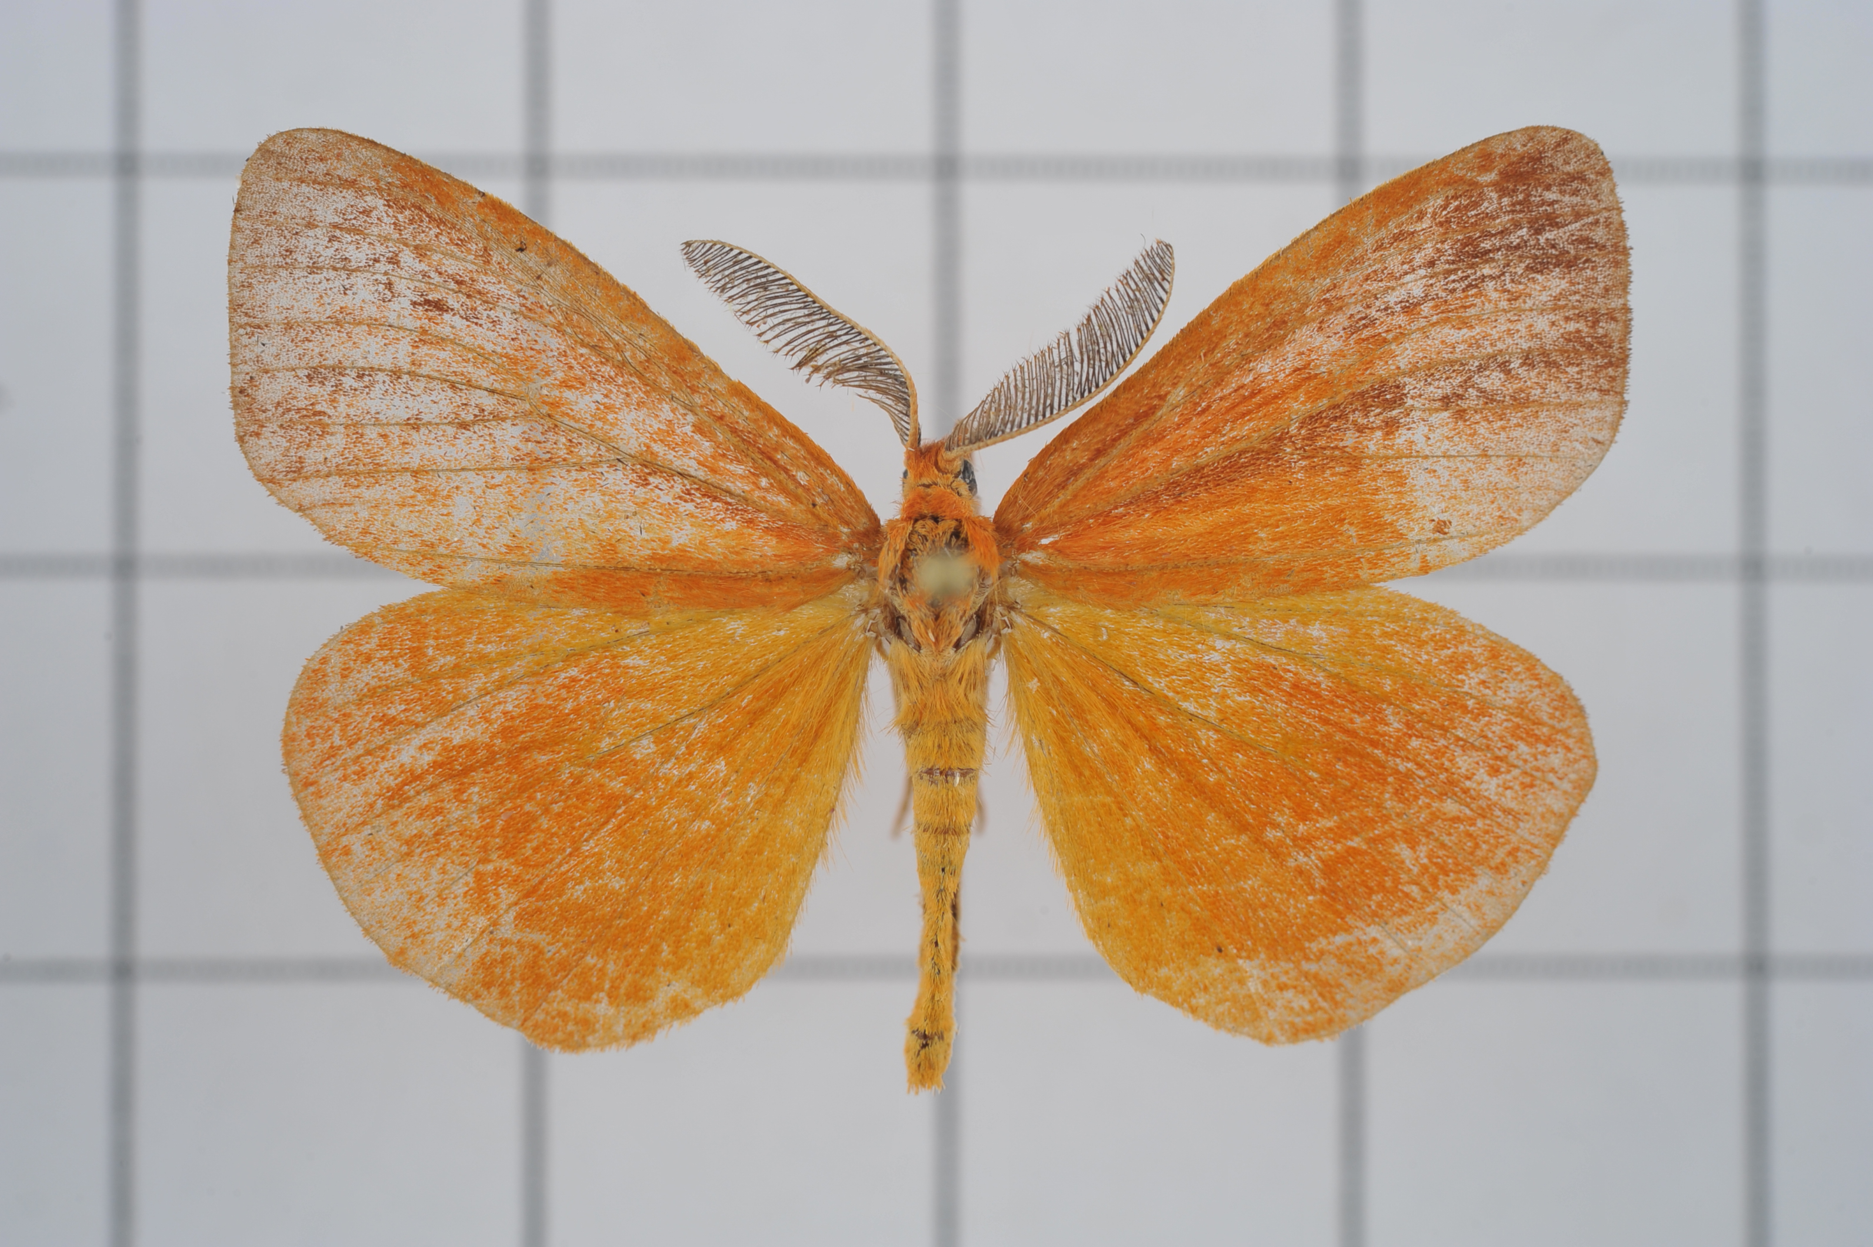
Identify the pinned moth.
Pantana substrigosa
